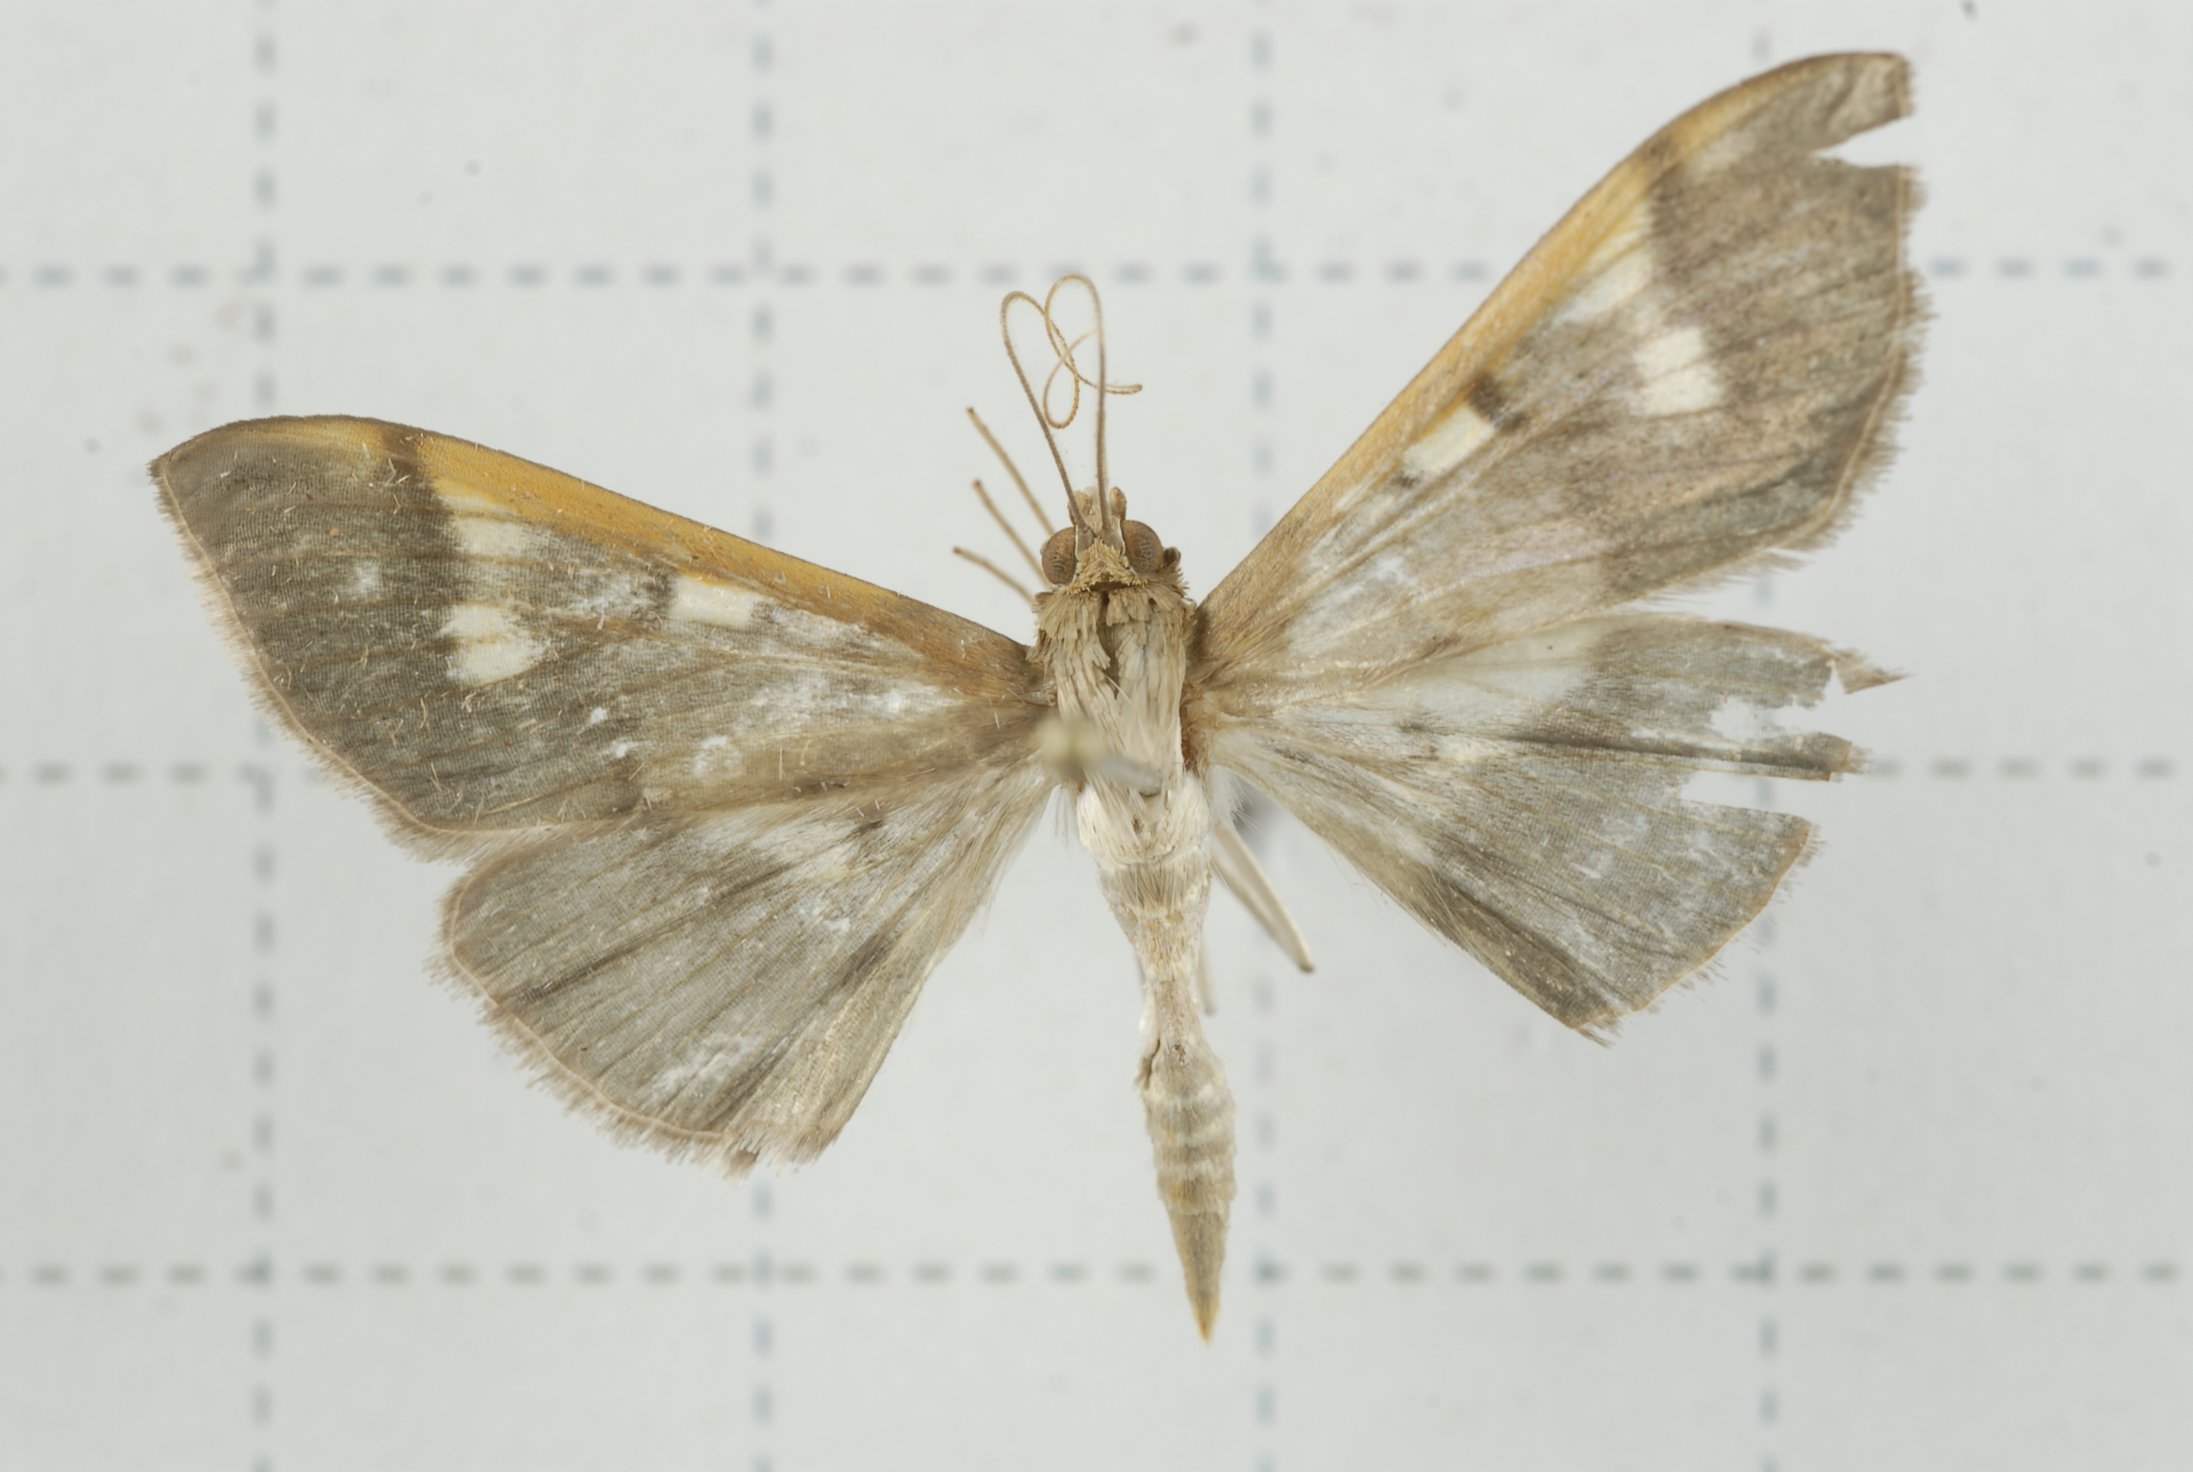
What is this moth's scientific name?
Patania costalis
